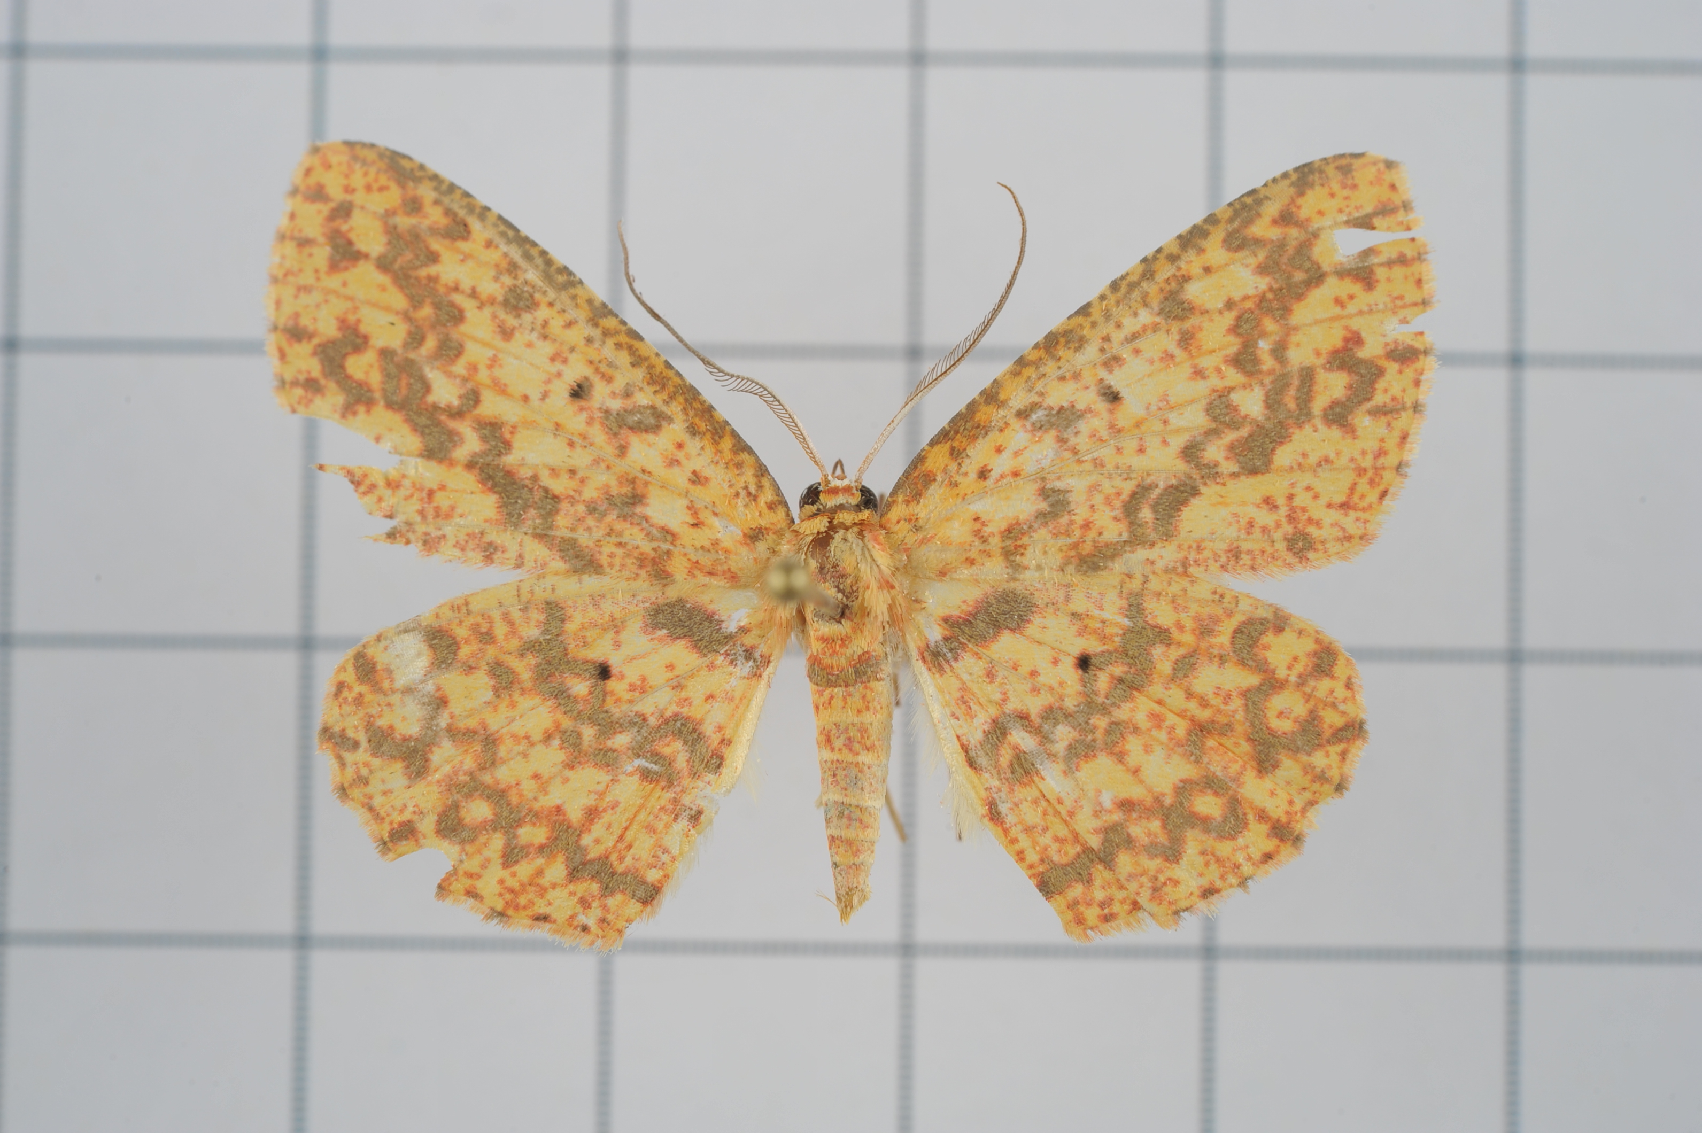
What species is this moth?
Borbacha pardaria
